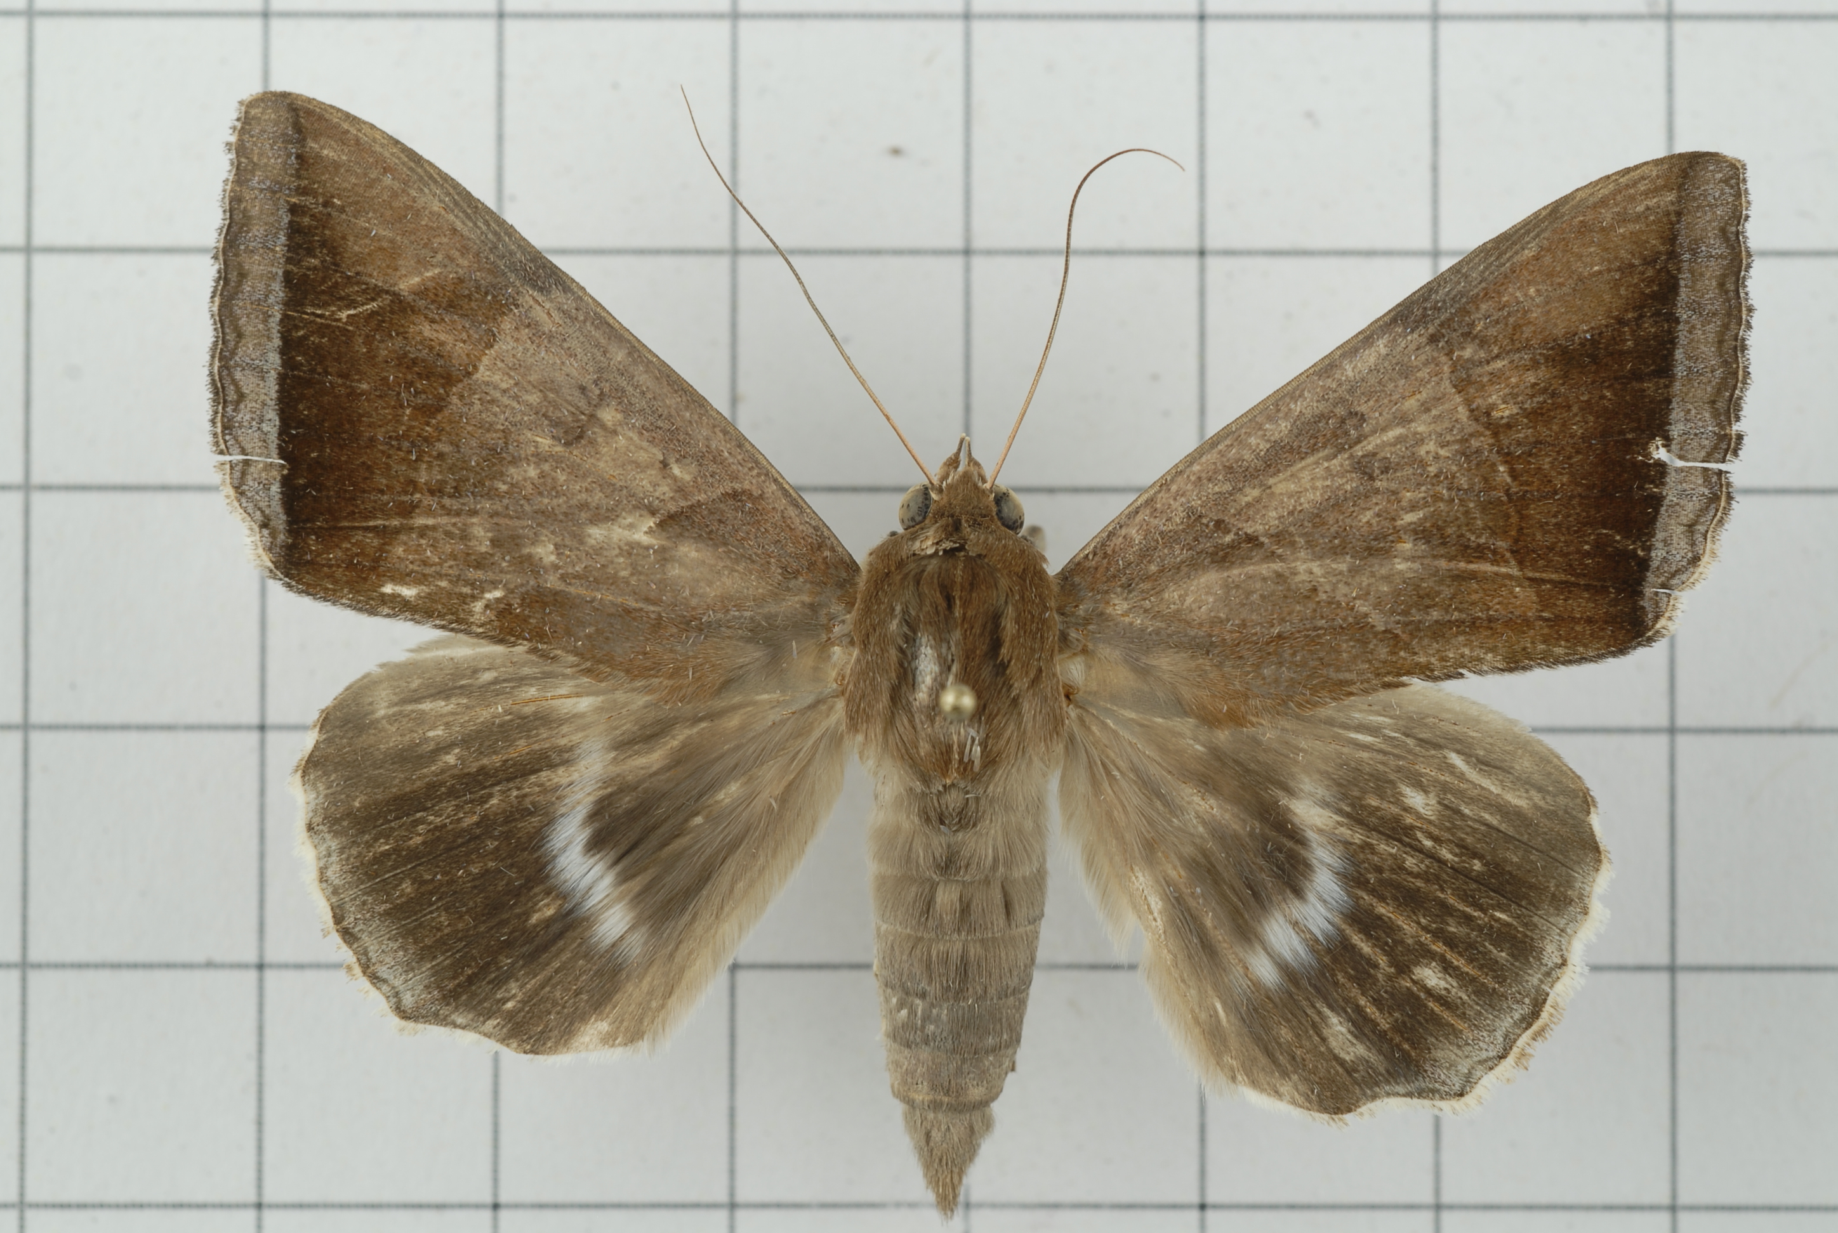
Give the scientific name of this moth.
Artena dotata
